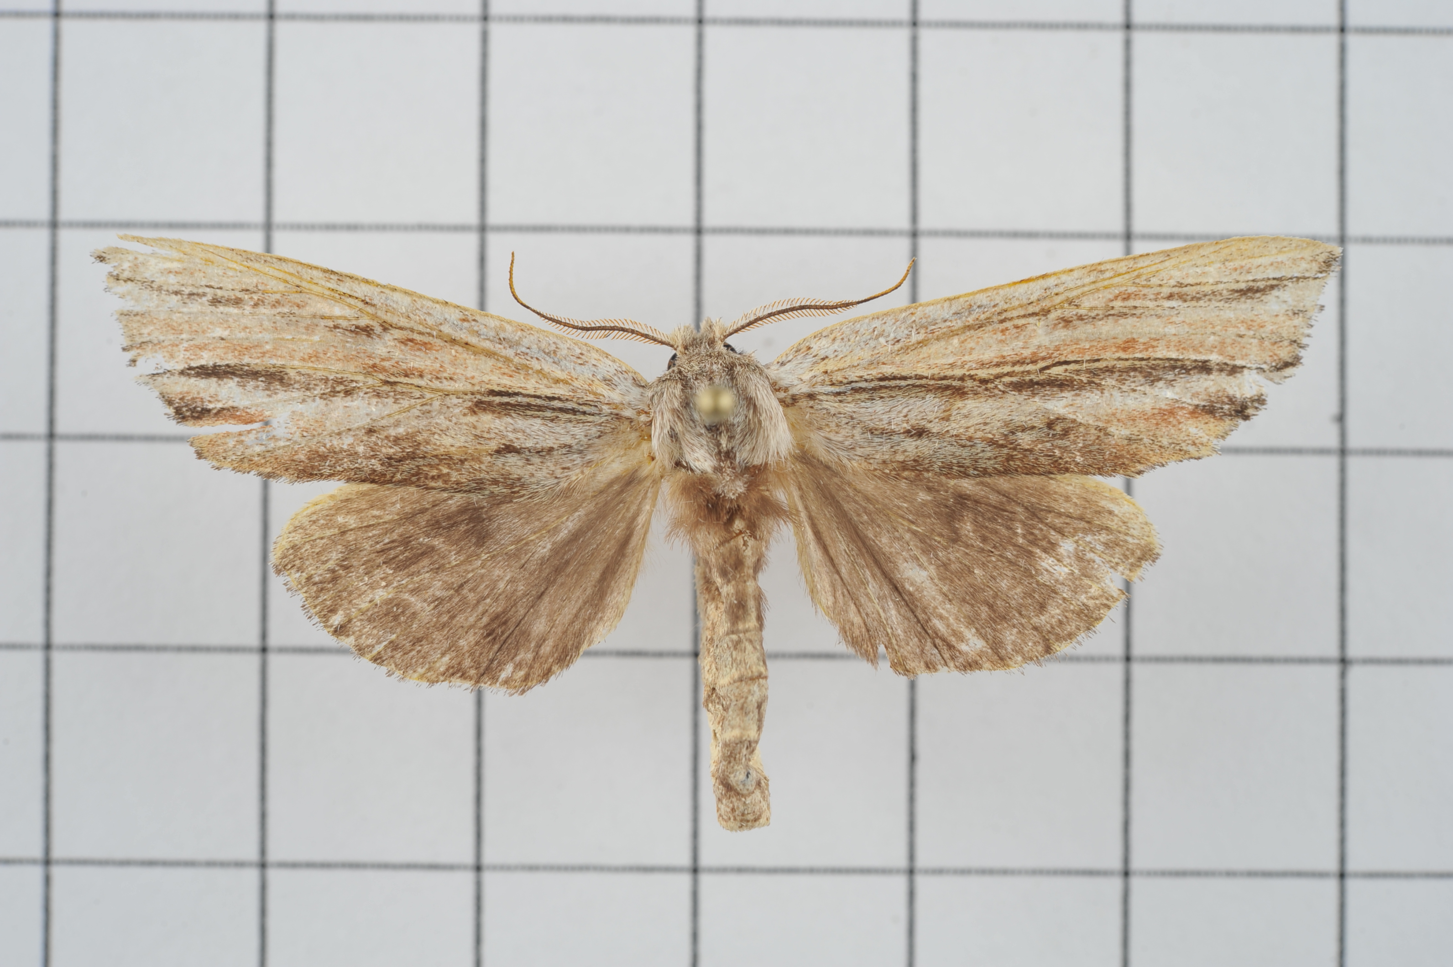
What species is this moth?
Tensha striatella
